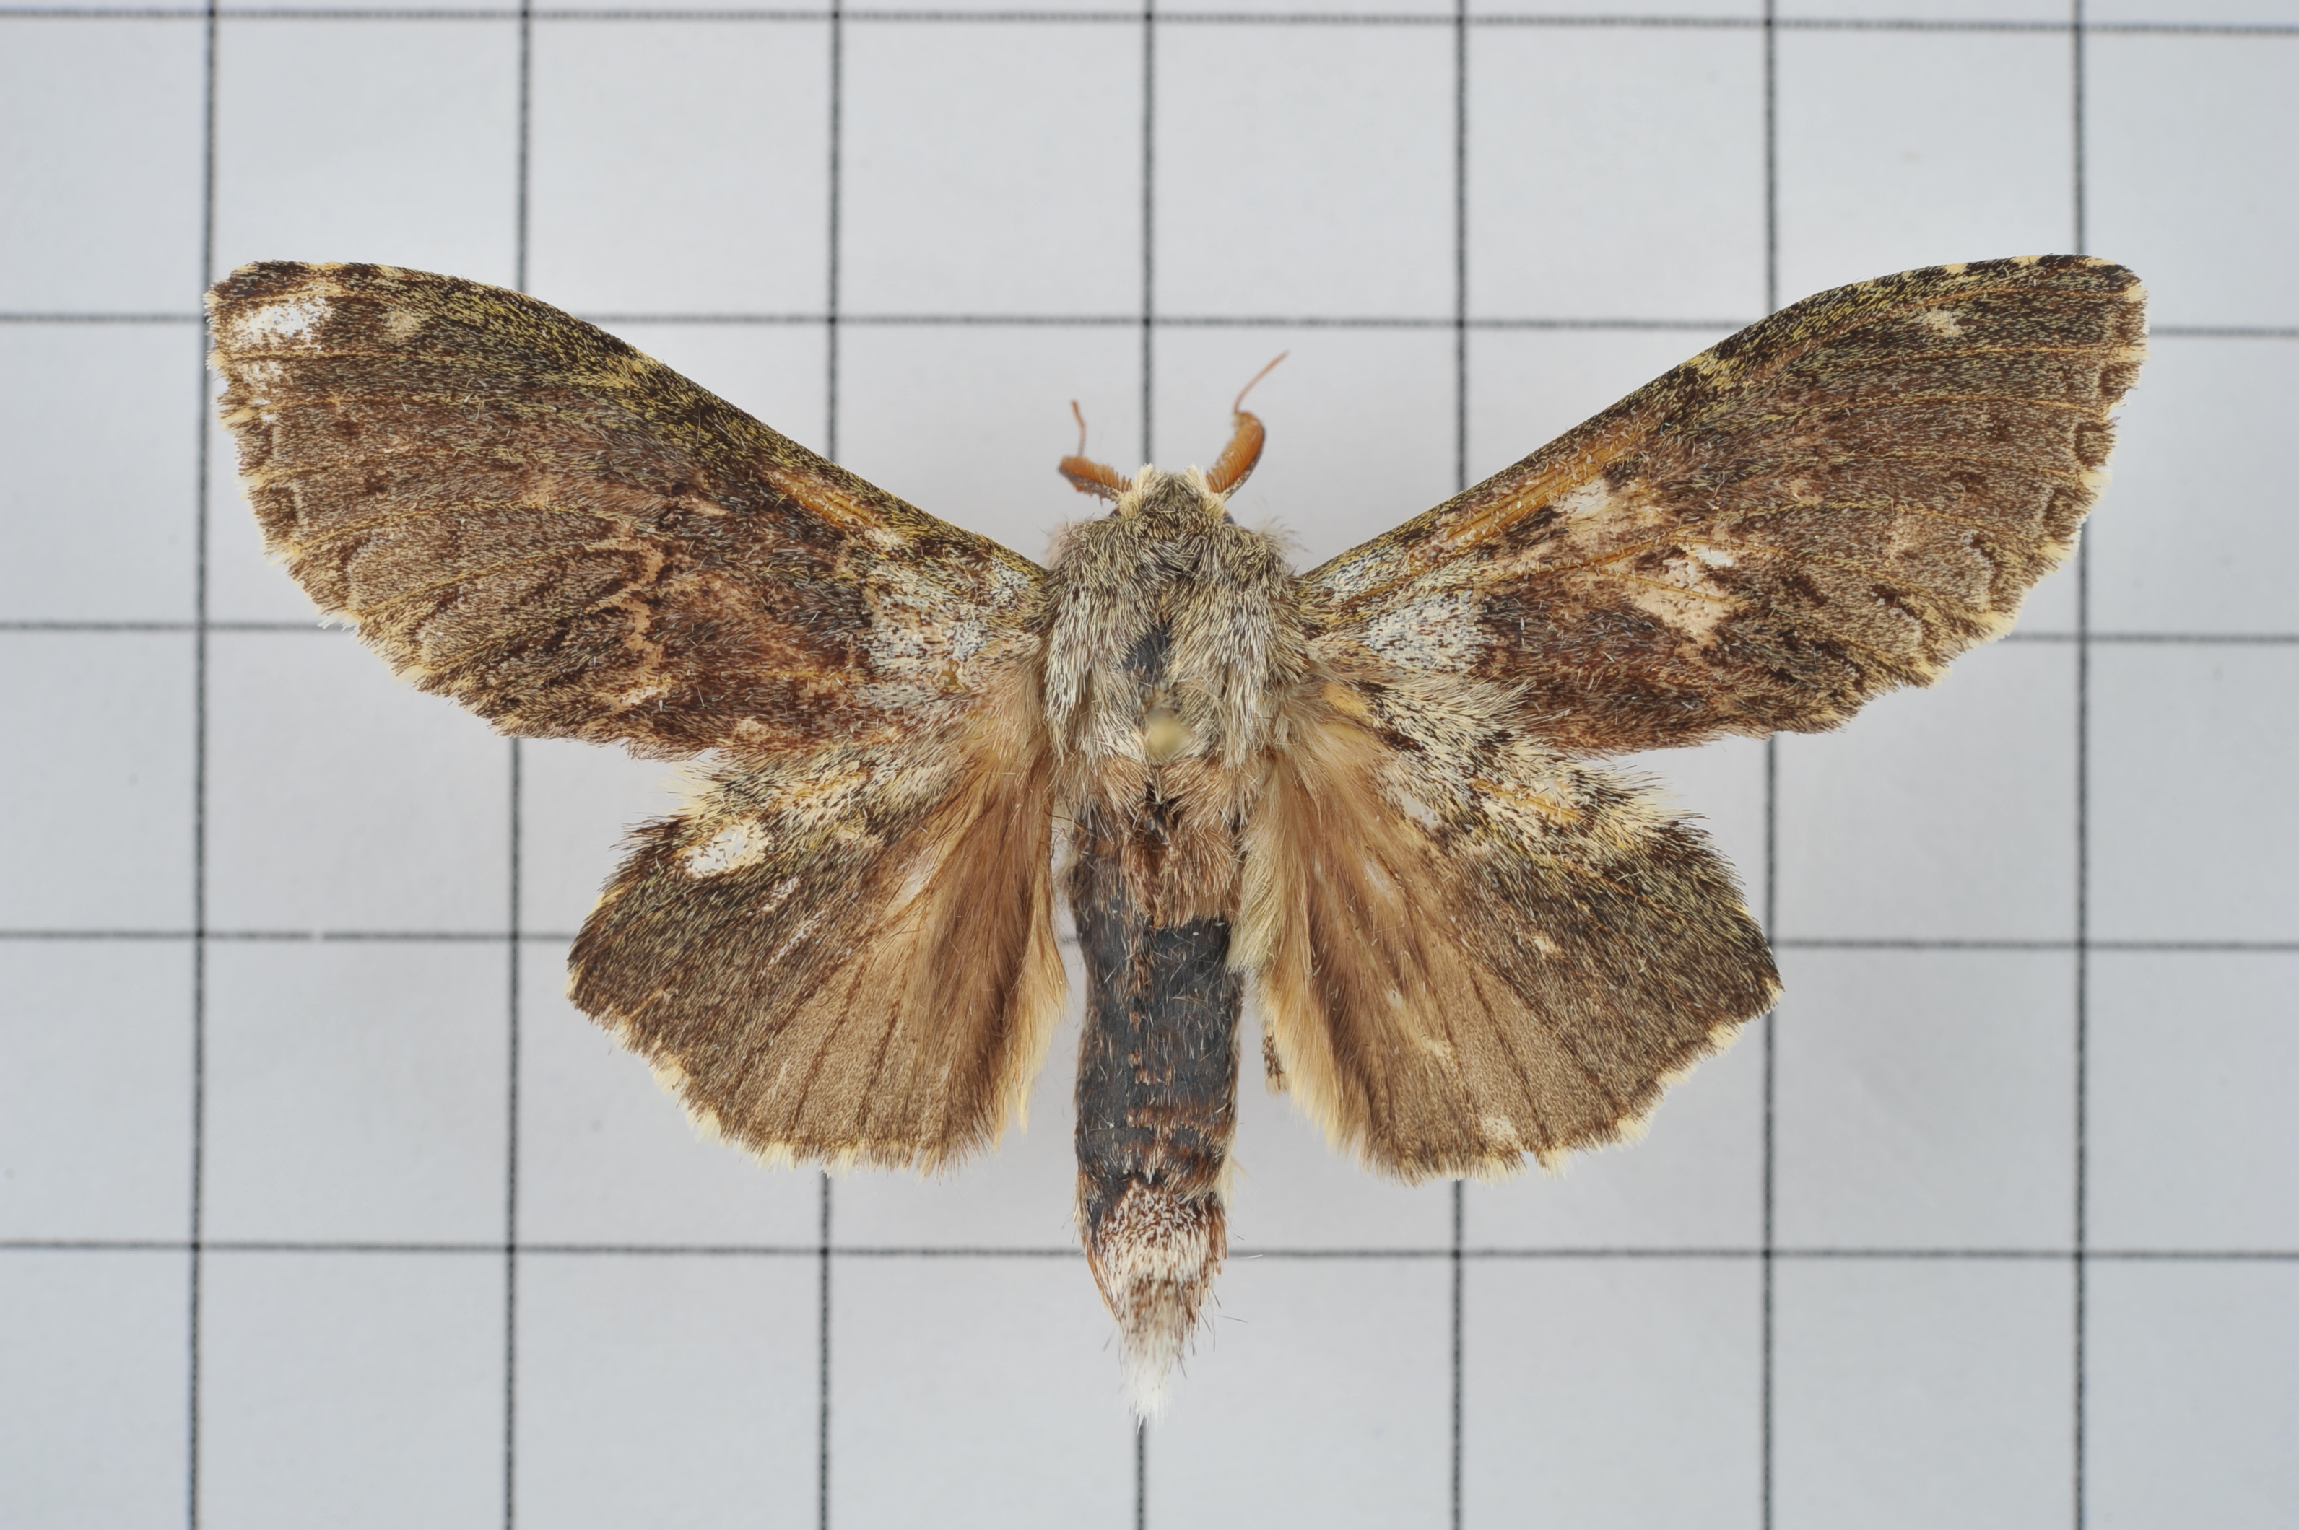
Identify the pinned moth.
Stauropus teikichiana teikichiana
